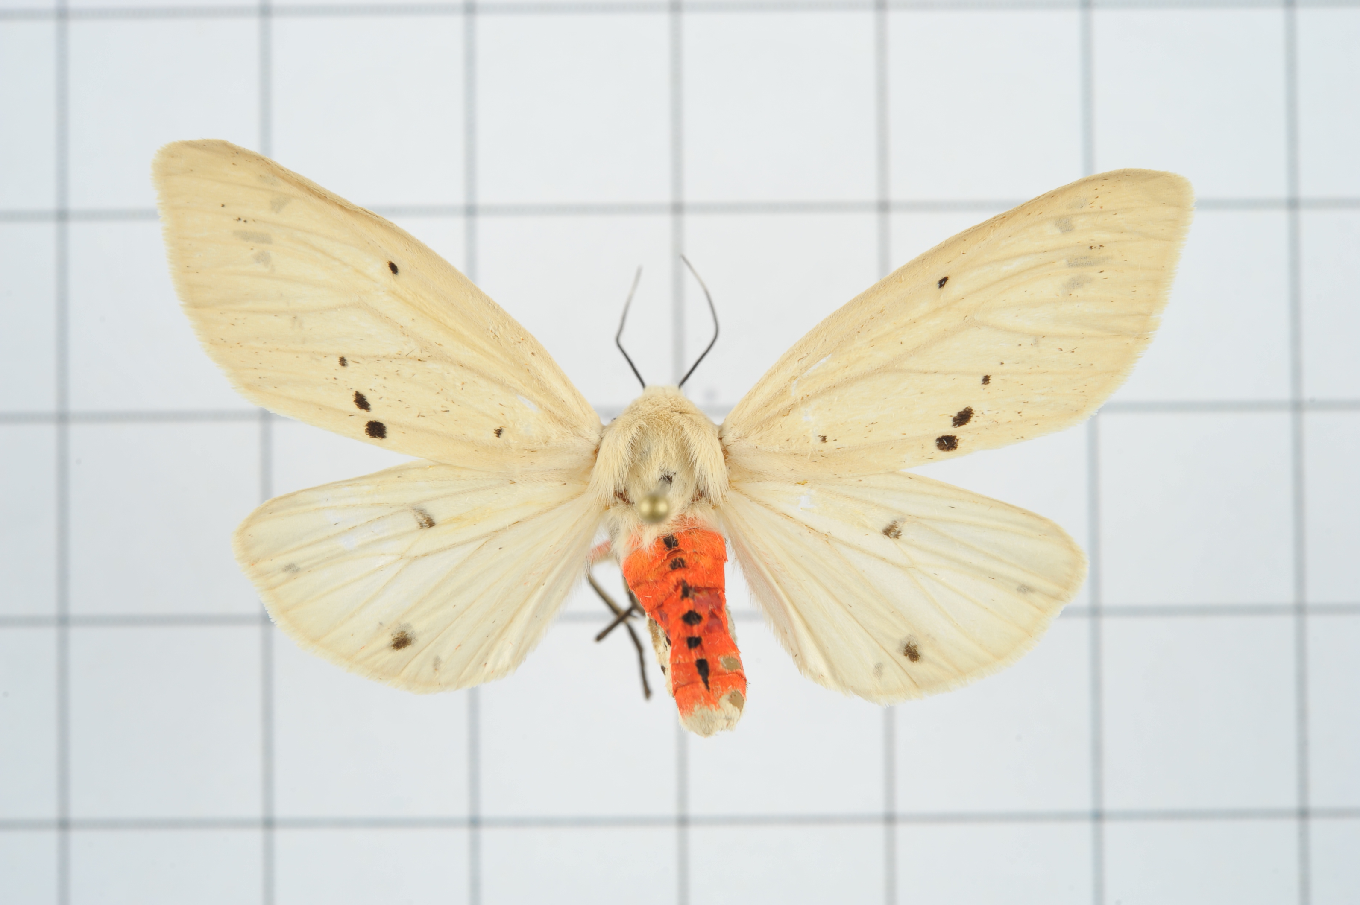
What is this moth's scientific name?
Spilarctia nydia werneri
